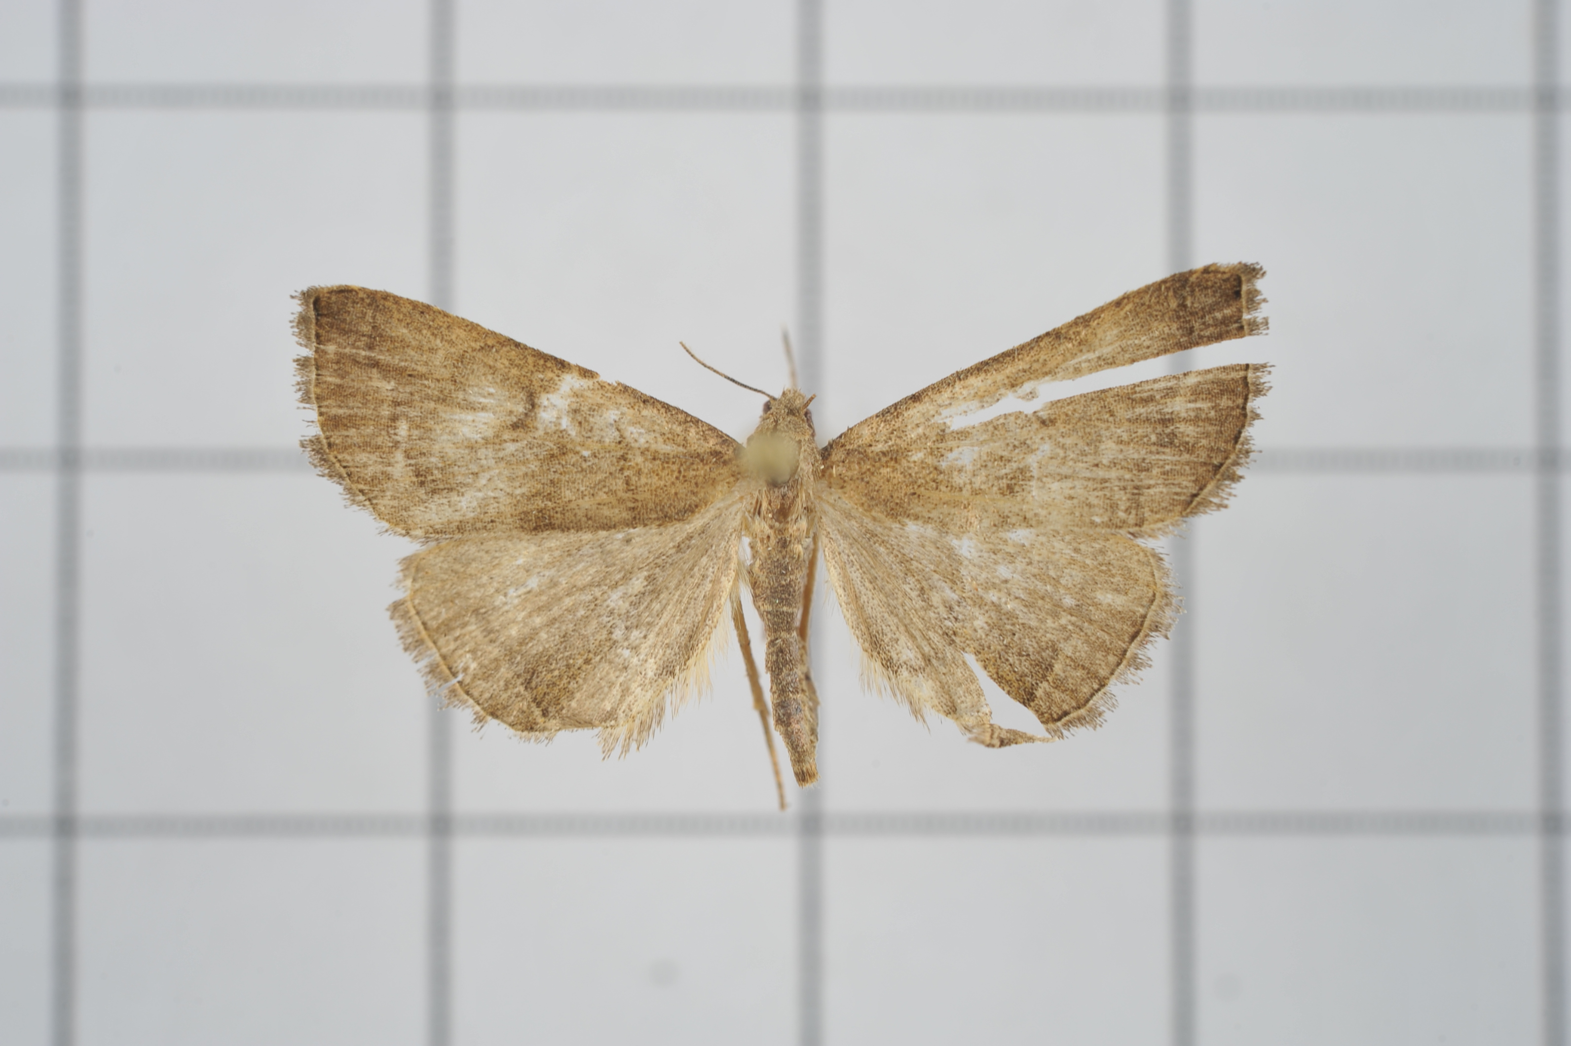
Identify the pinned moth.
Herminia undulata
